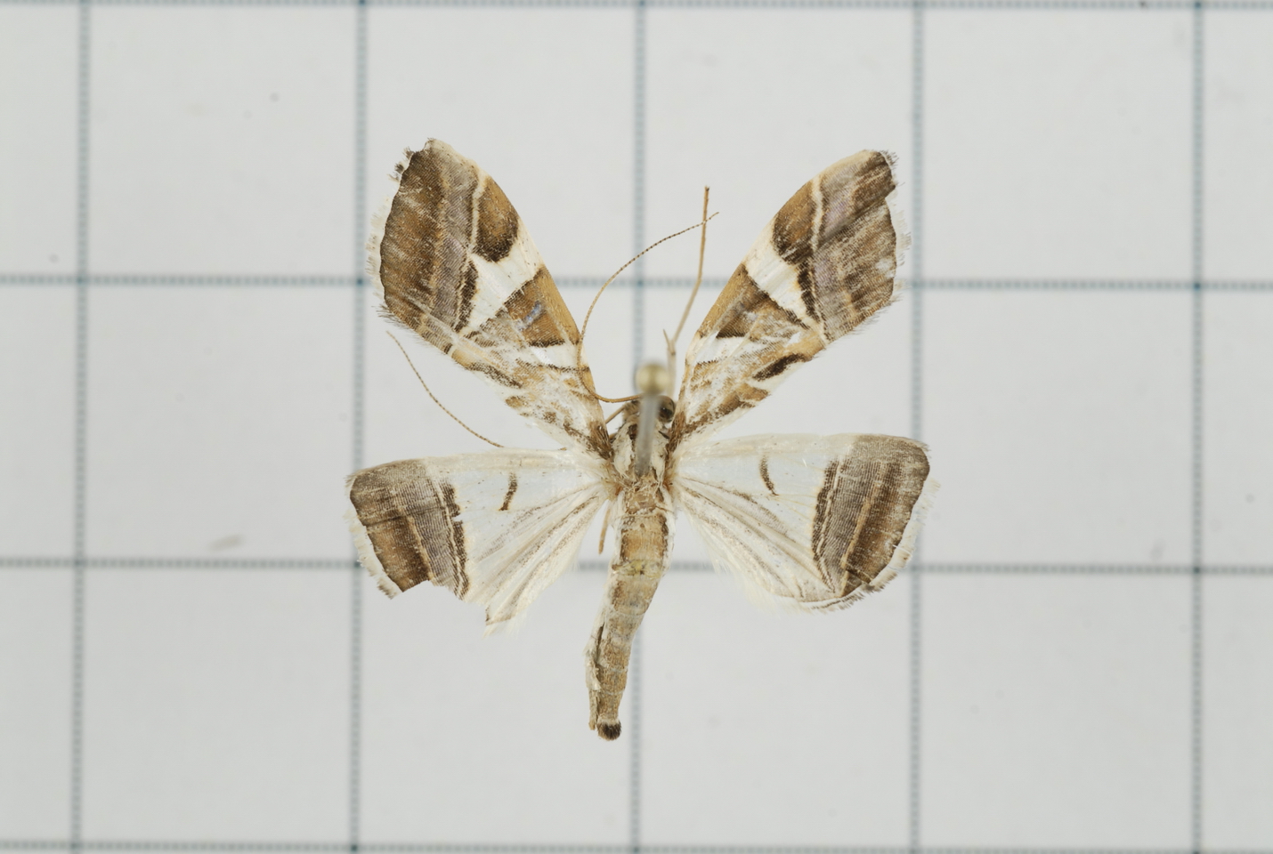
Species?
Agrioglypta itysalis
